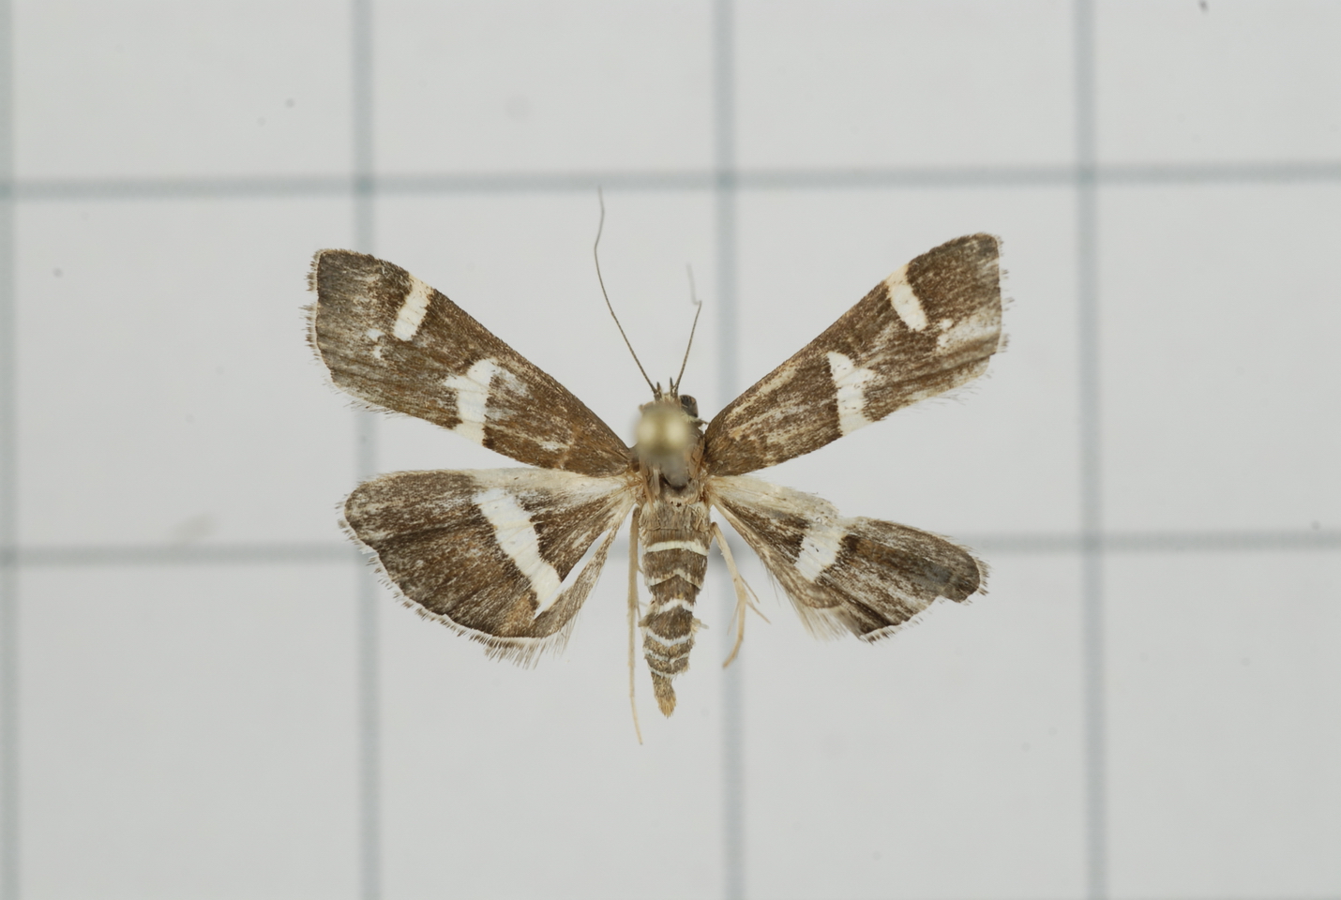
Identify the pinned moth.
Spoladea recurvalis
